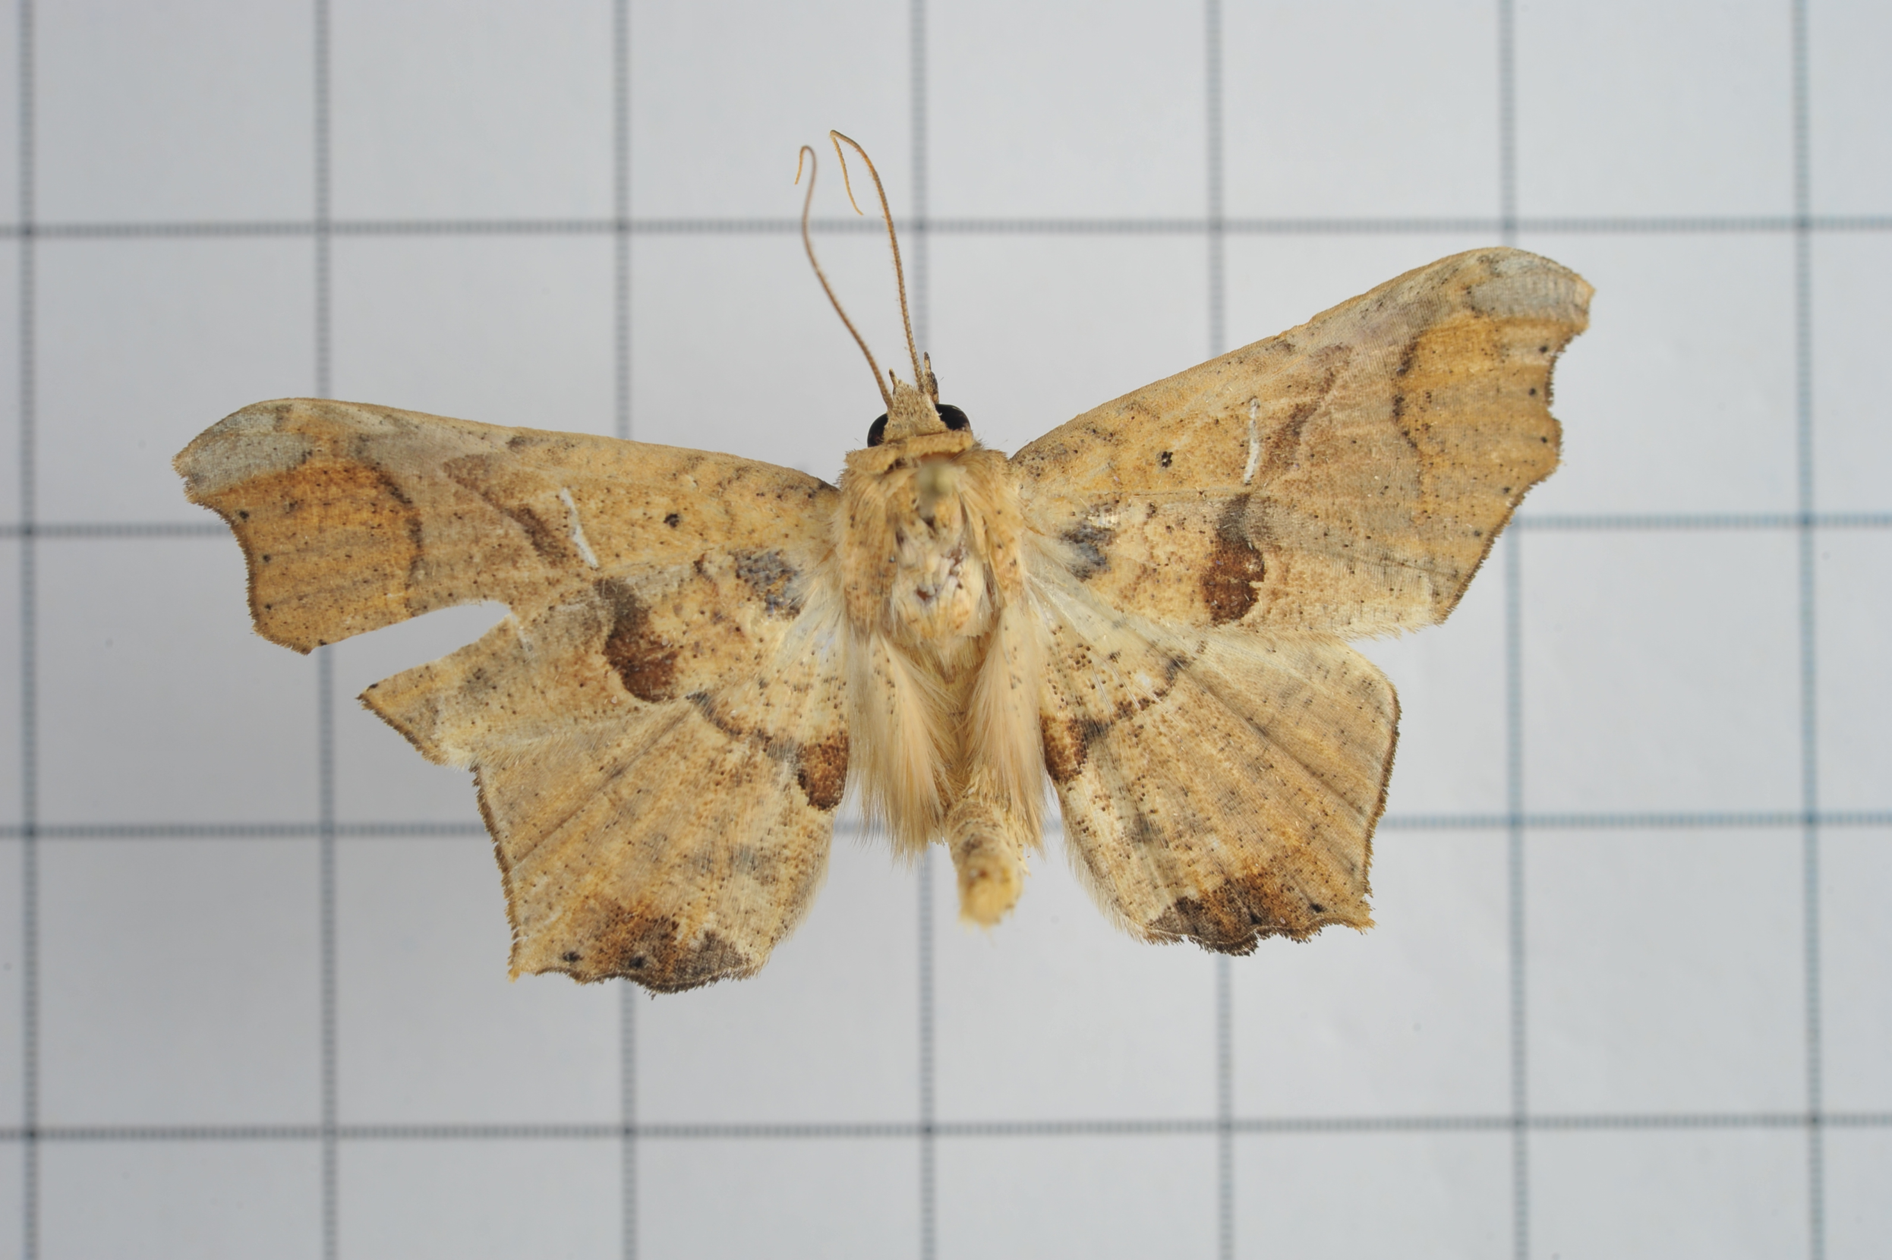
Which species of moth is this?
Semiothisops macariata
